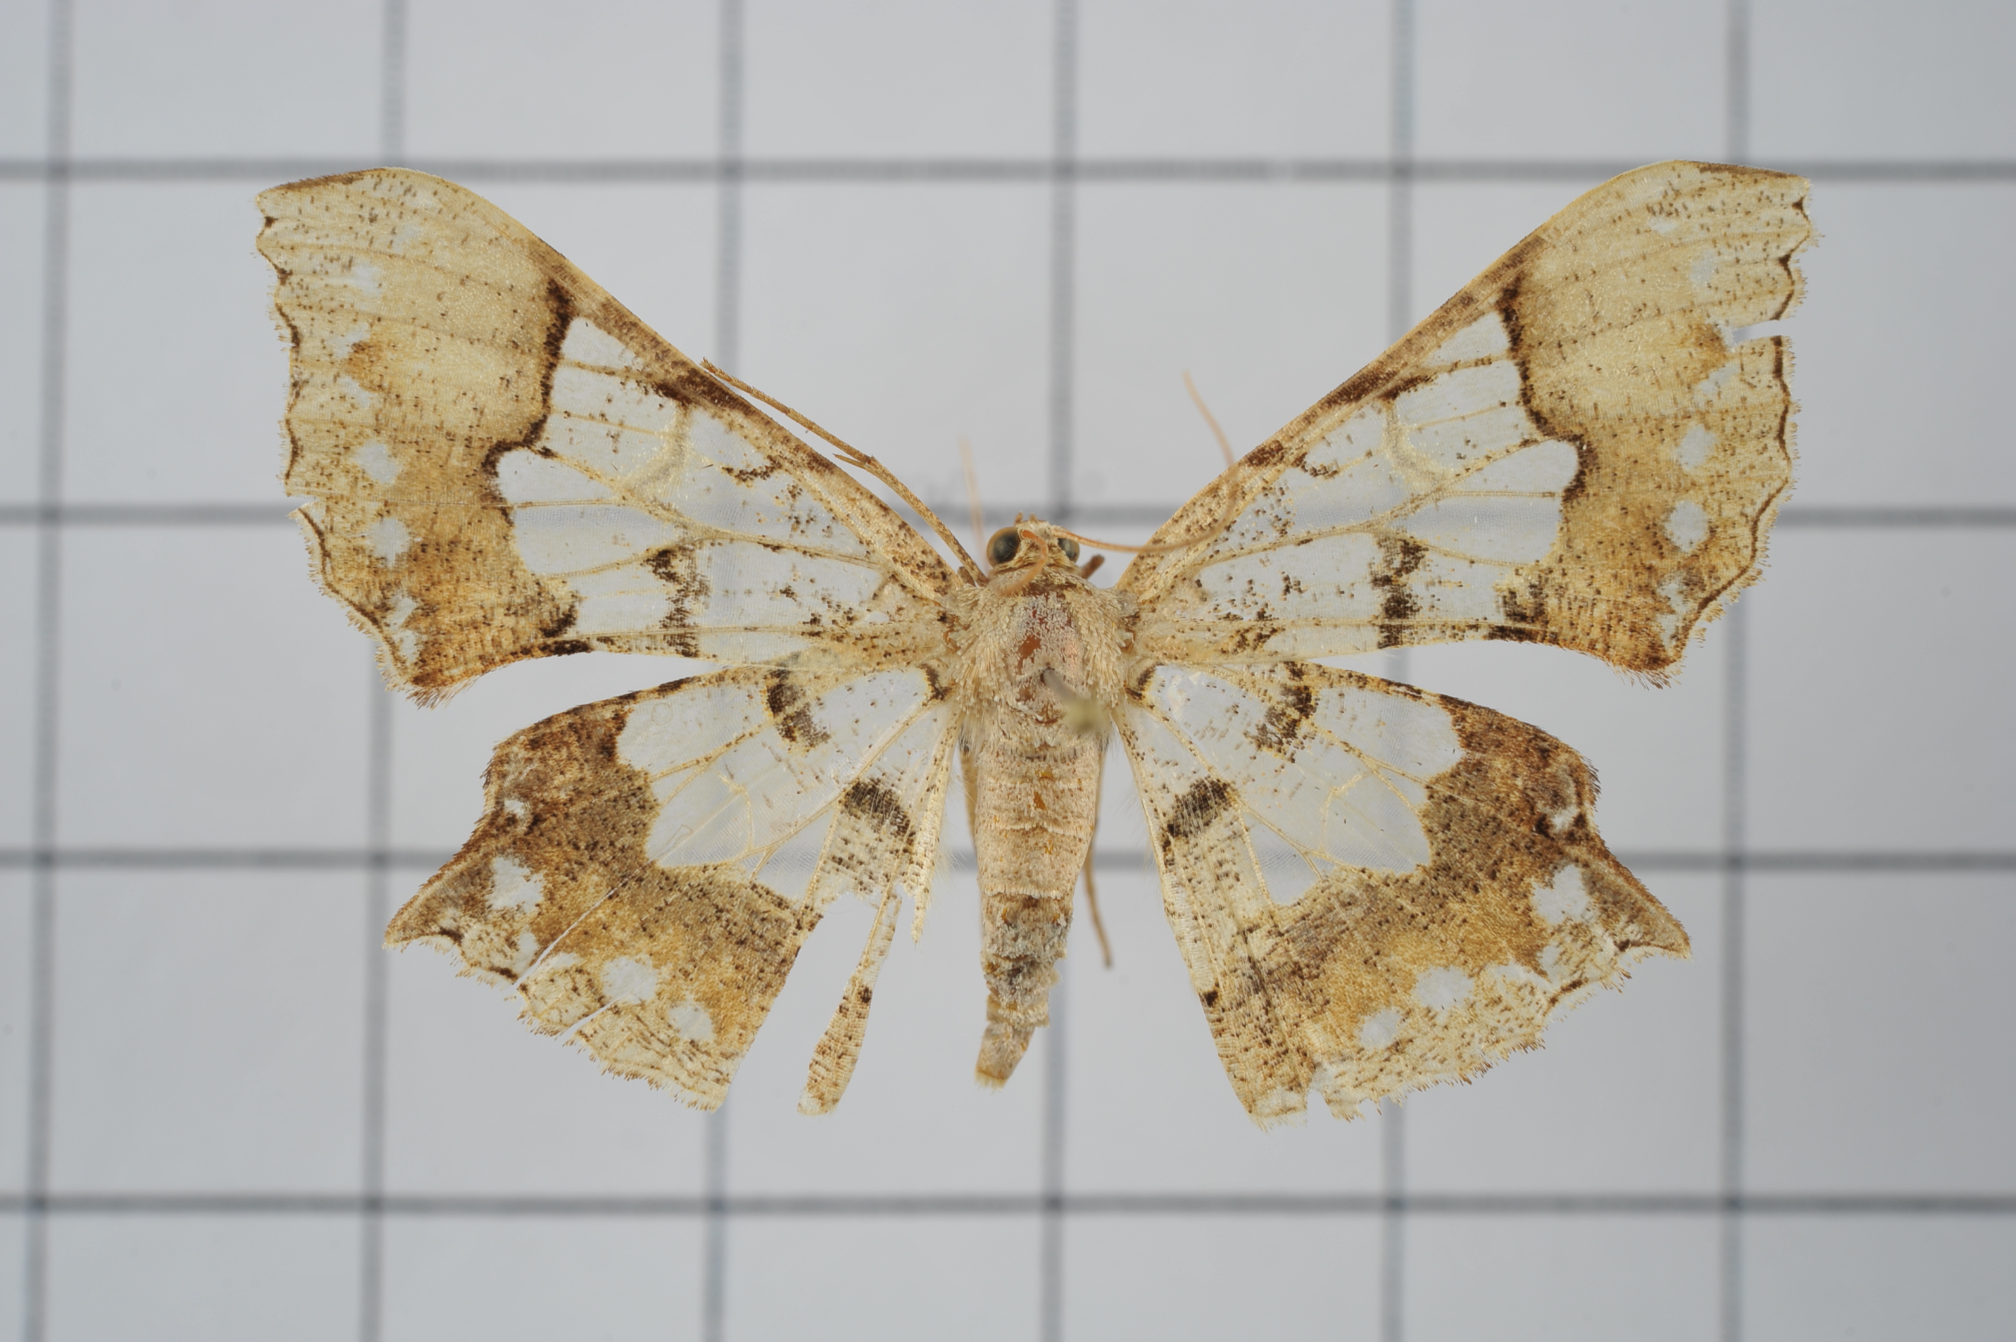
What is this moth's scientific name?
Krananda semihyalina
